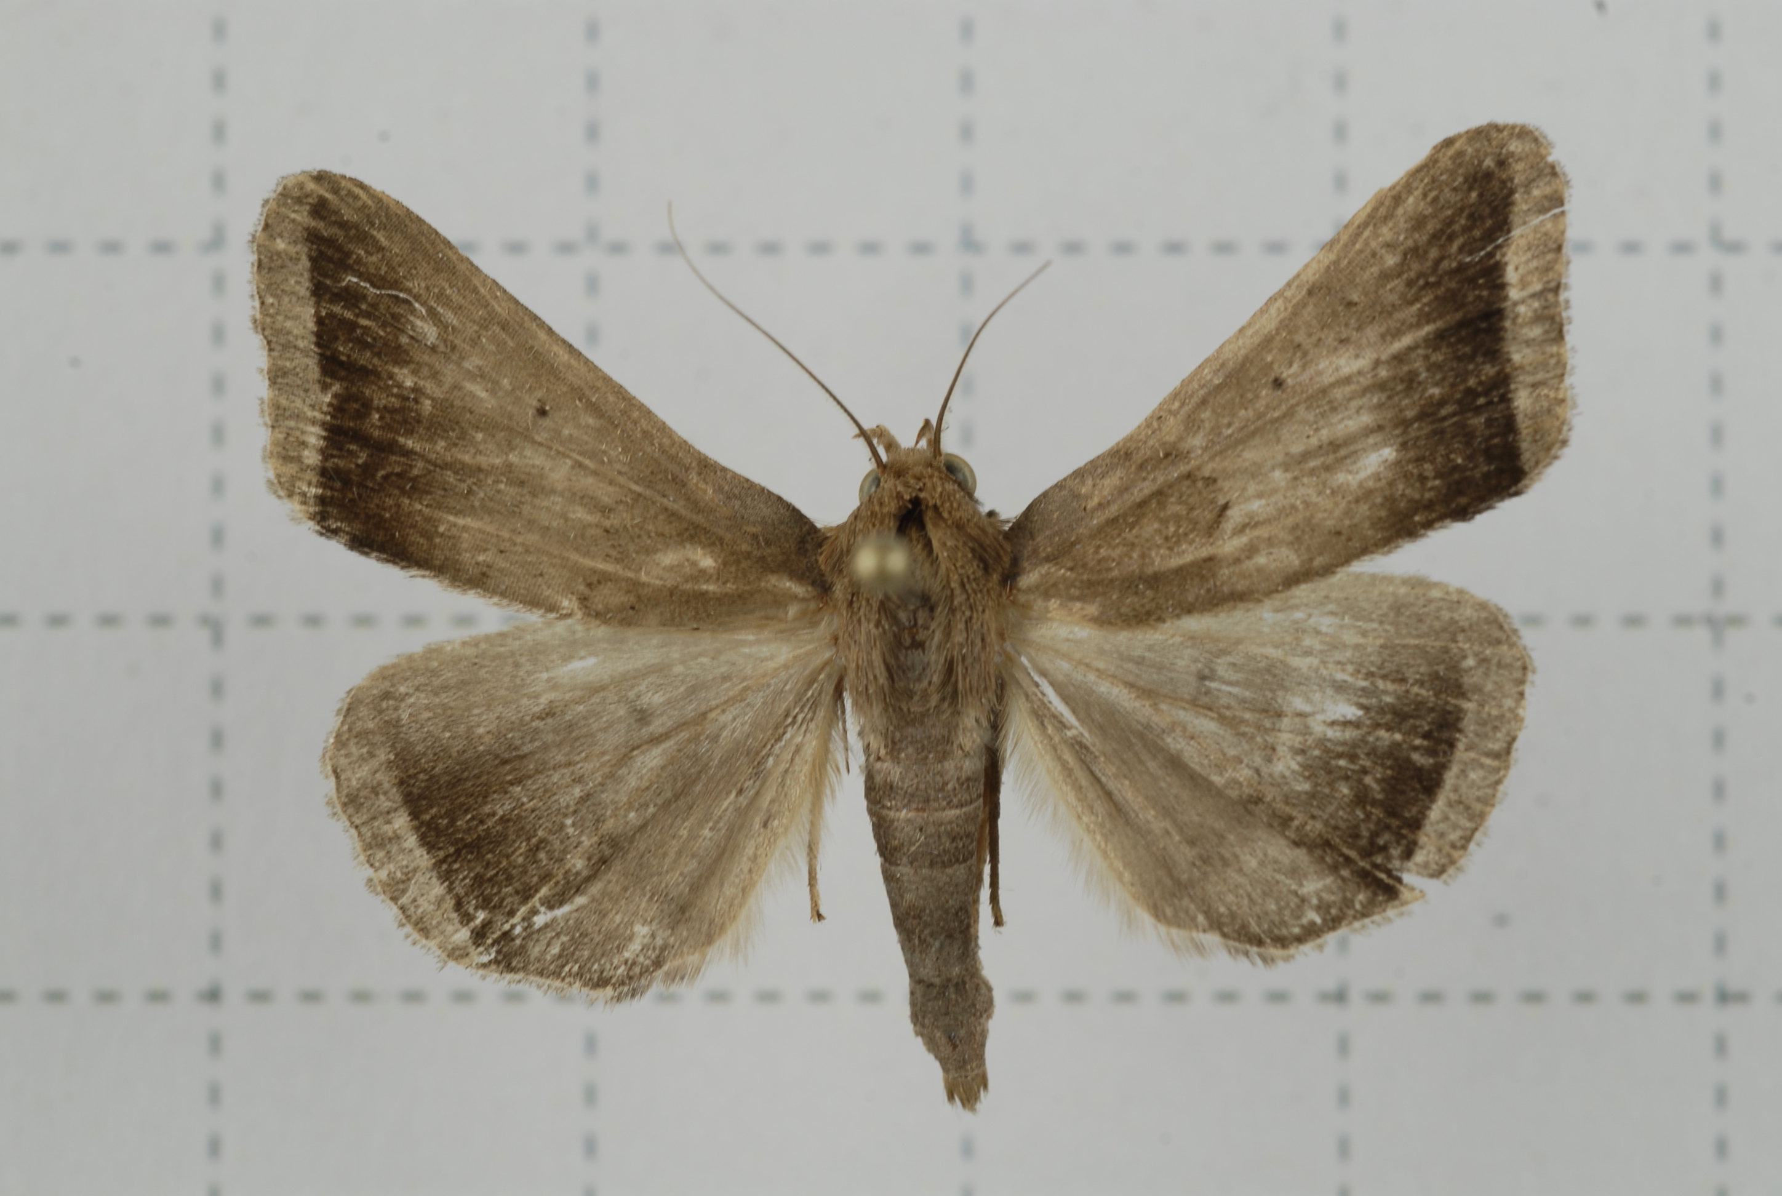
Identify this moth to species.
Simplicia bimarginata
